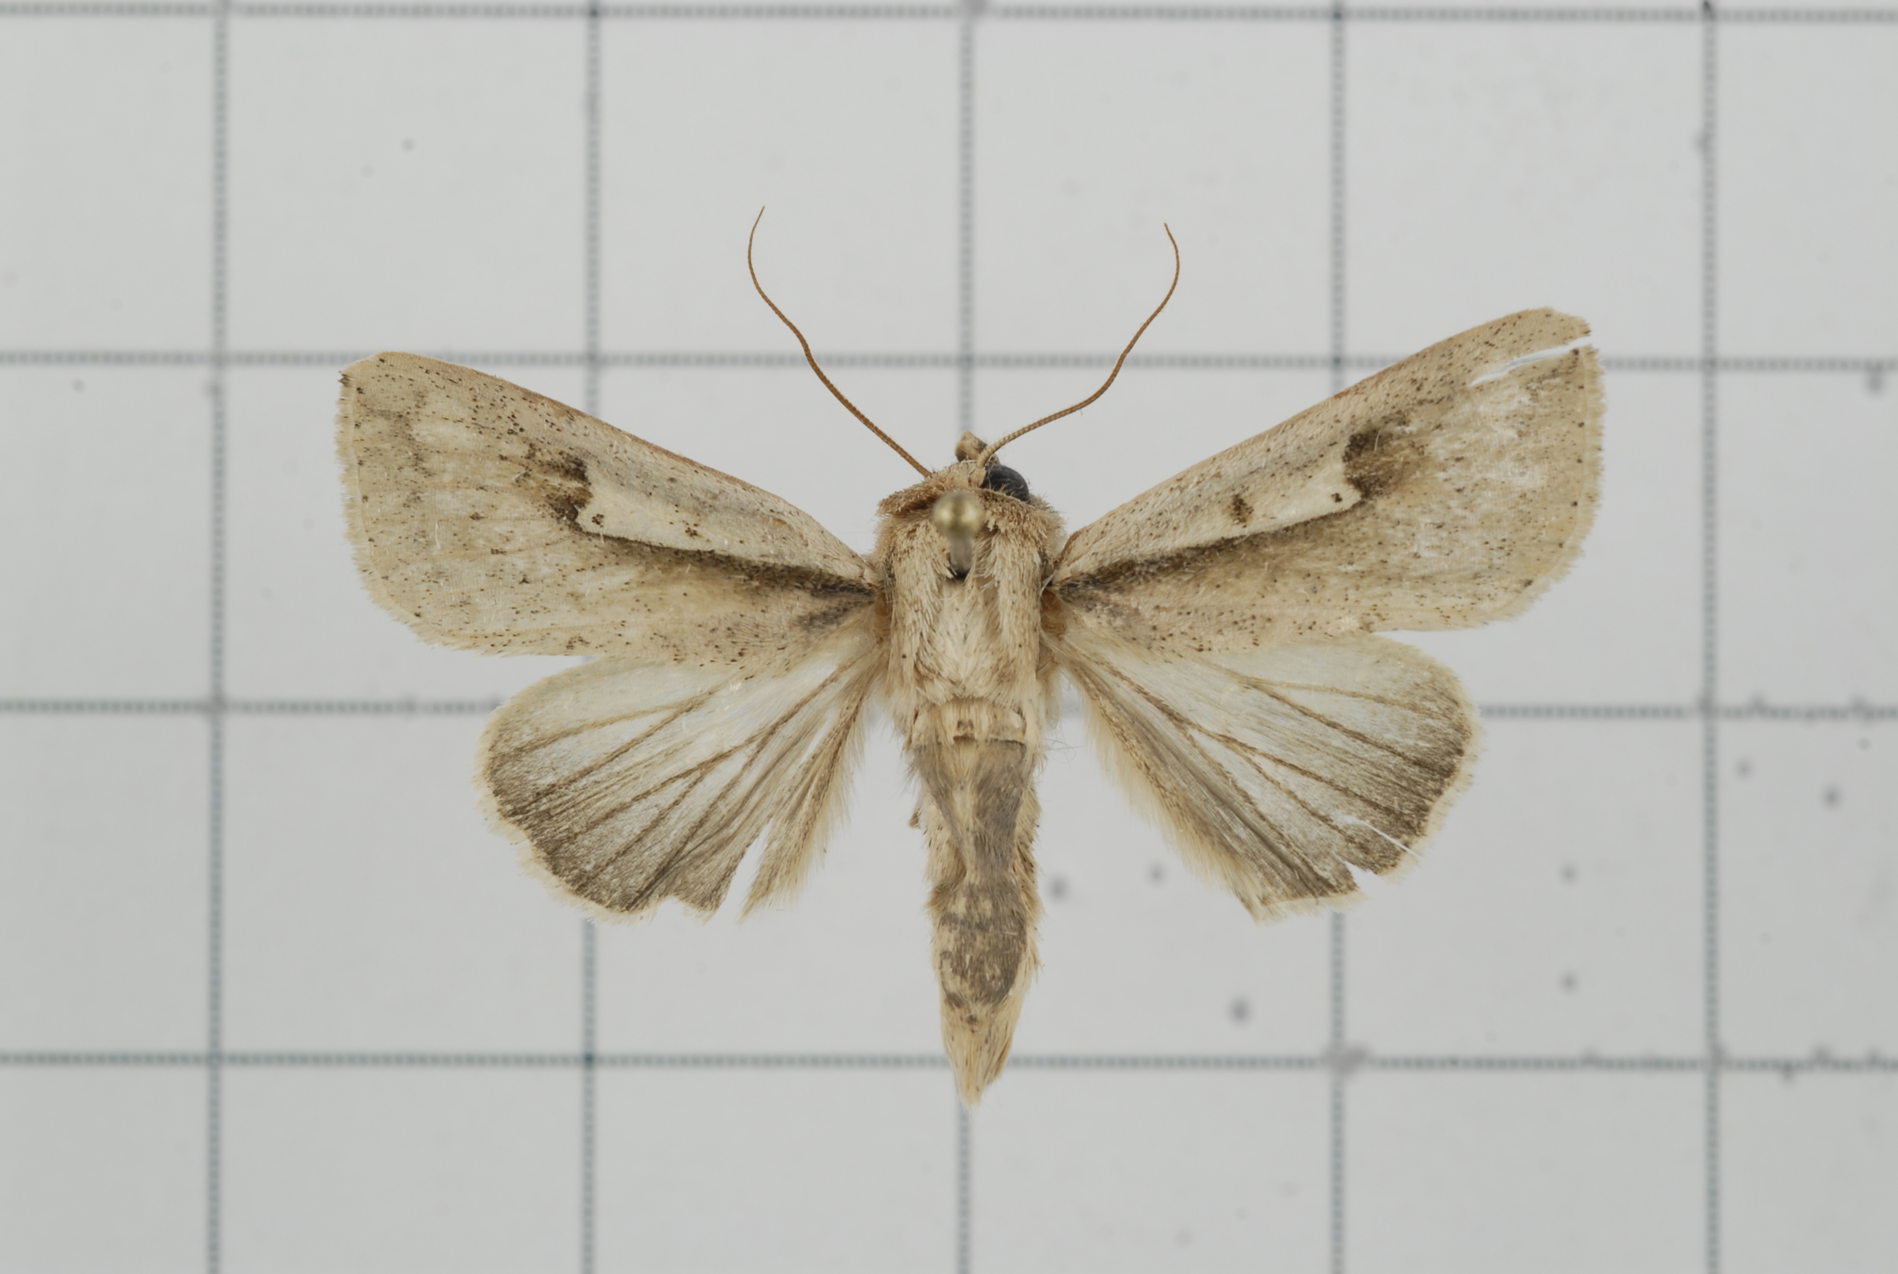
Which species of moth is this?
Leucania yu
